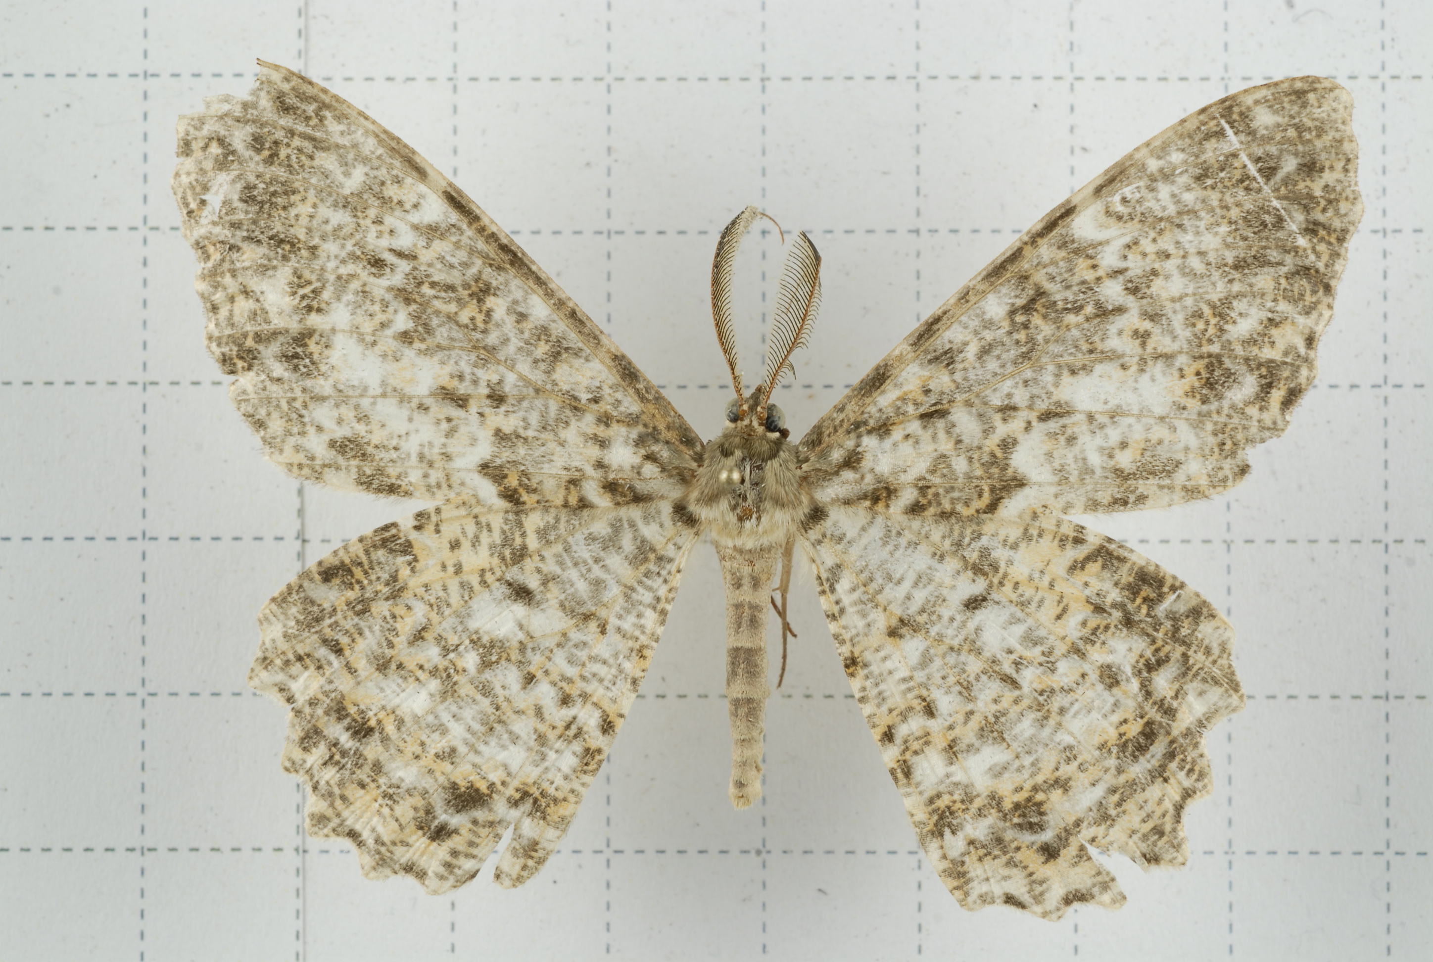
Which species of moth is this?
Amblychia moltrechti
